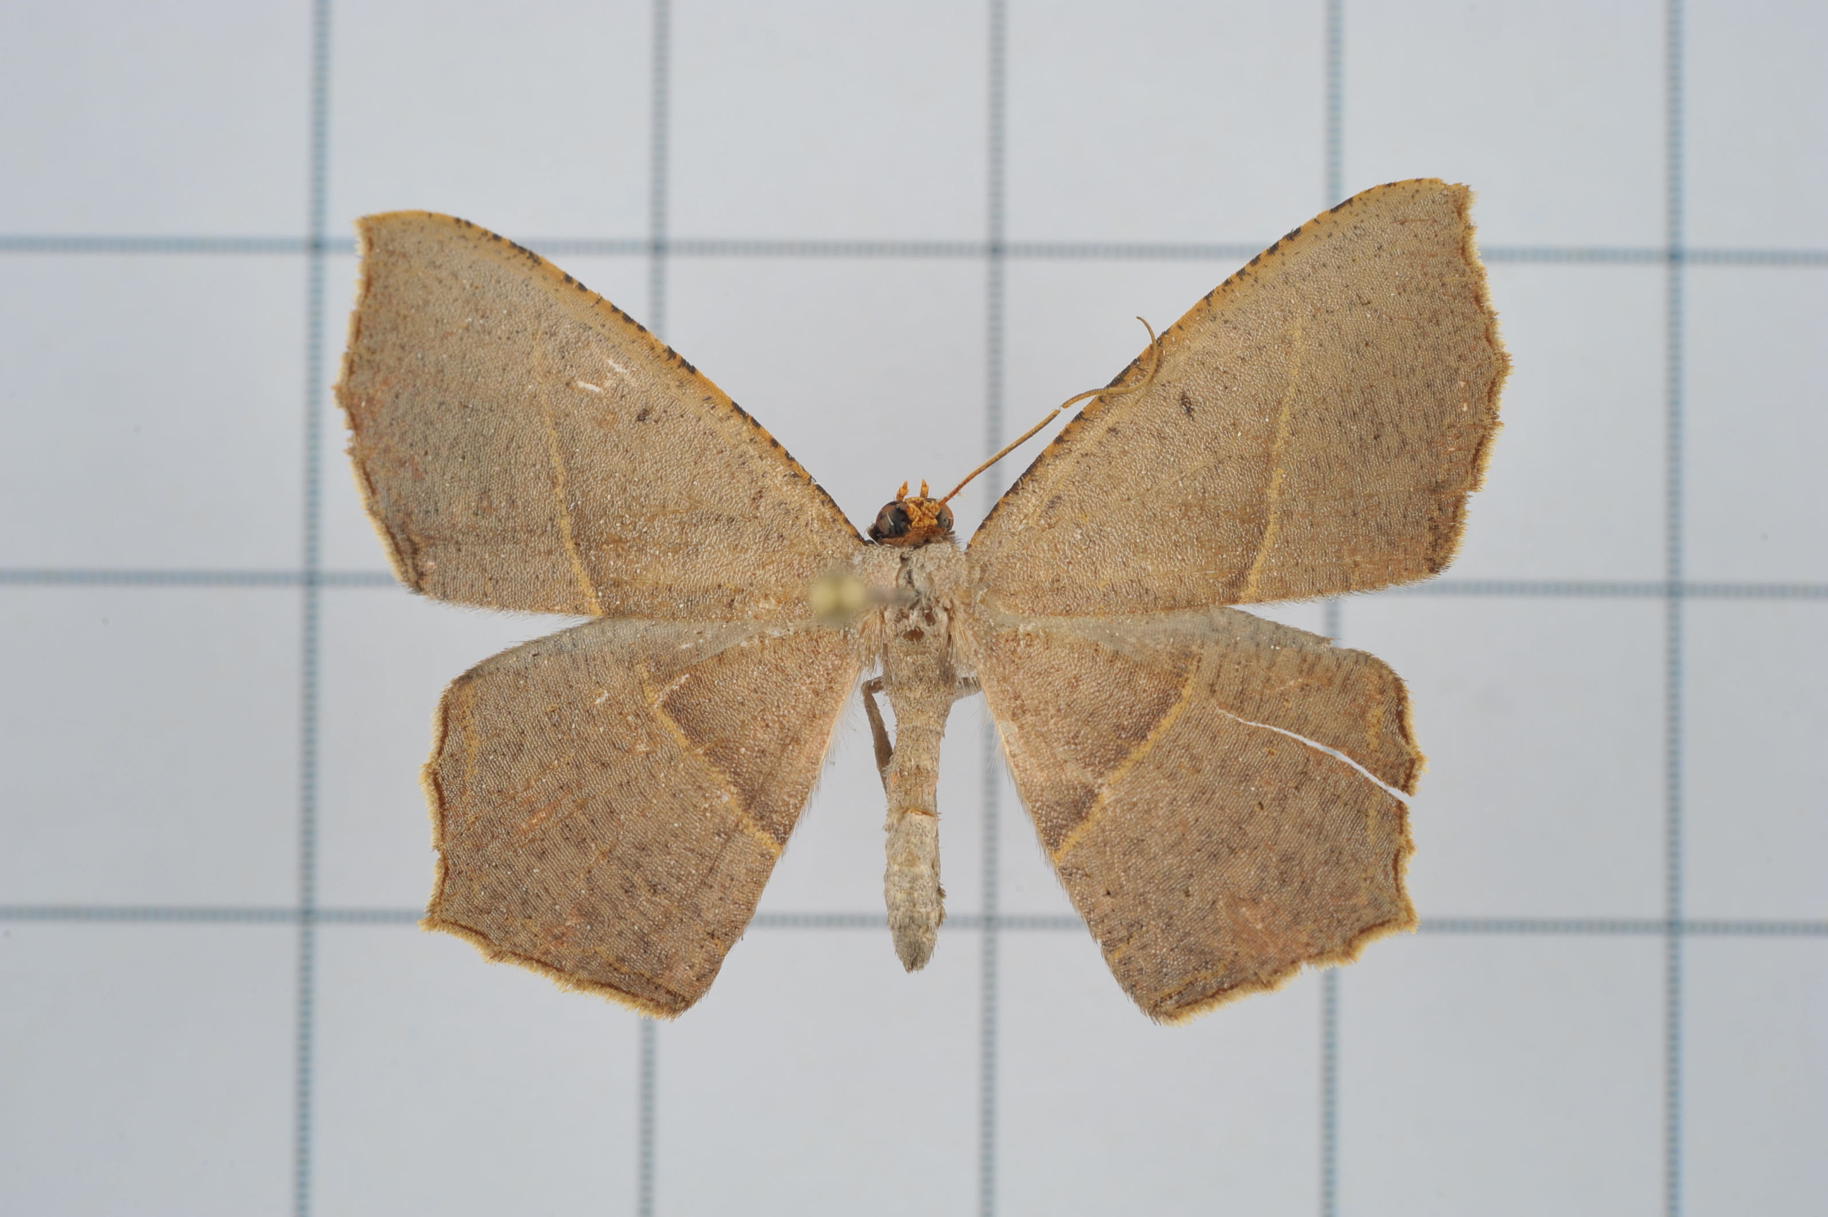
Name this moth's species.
Danala lilacina
